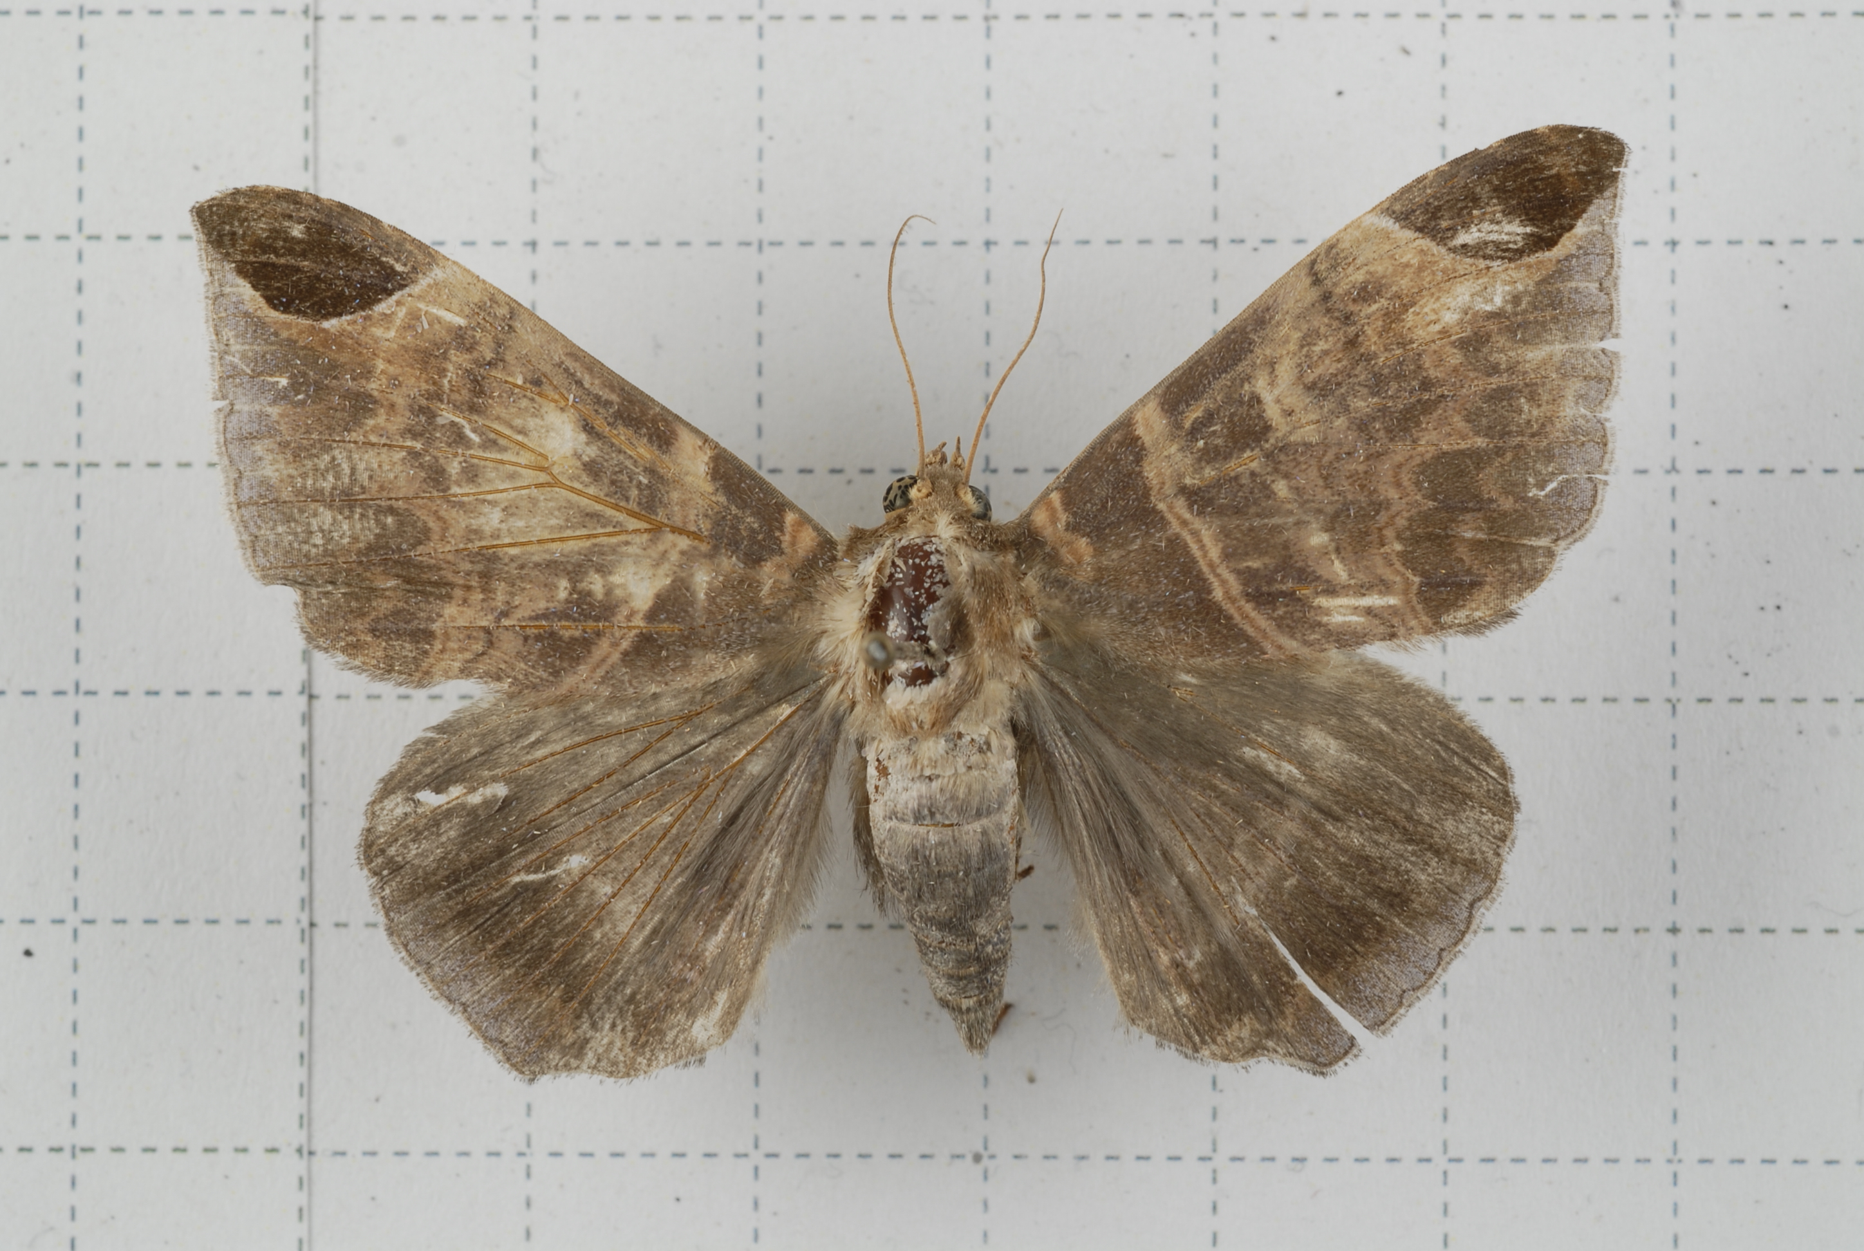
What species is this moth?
Pindara illibata
